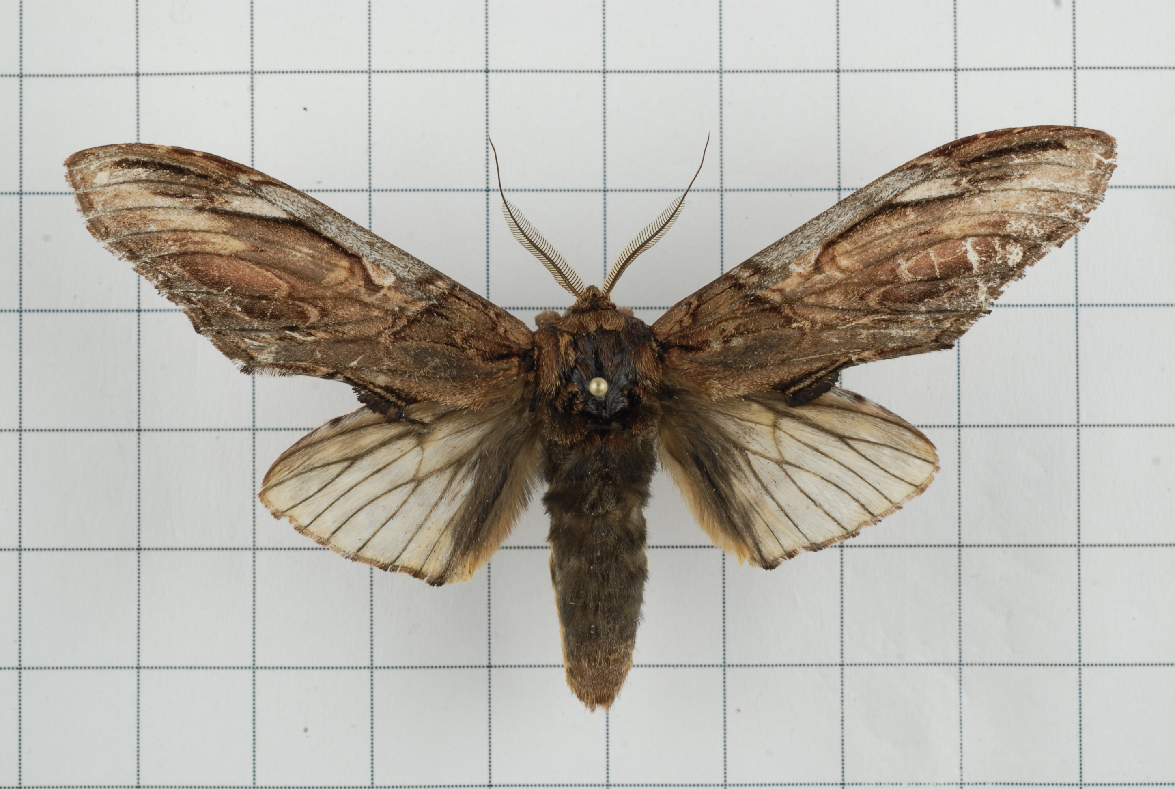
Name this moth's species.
Acmeshachia gigantea
